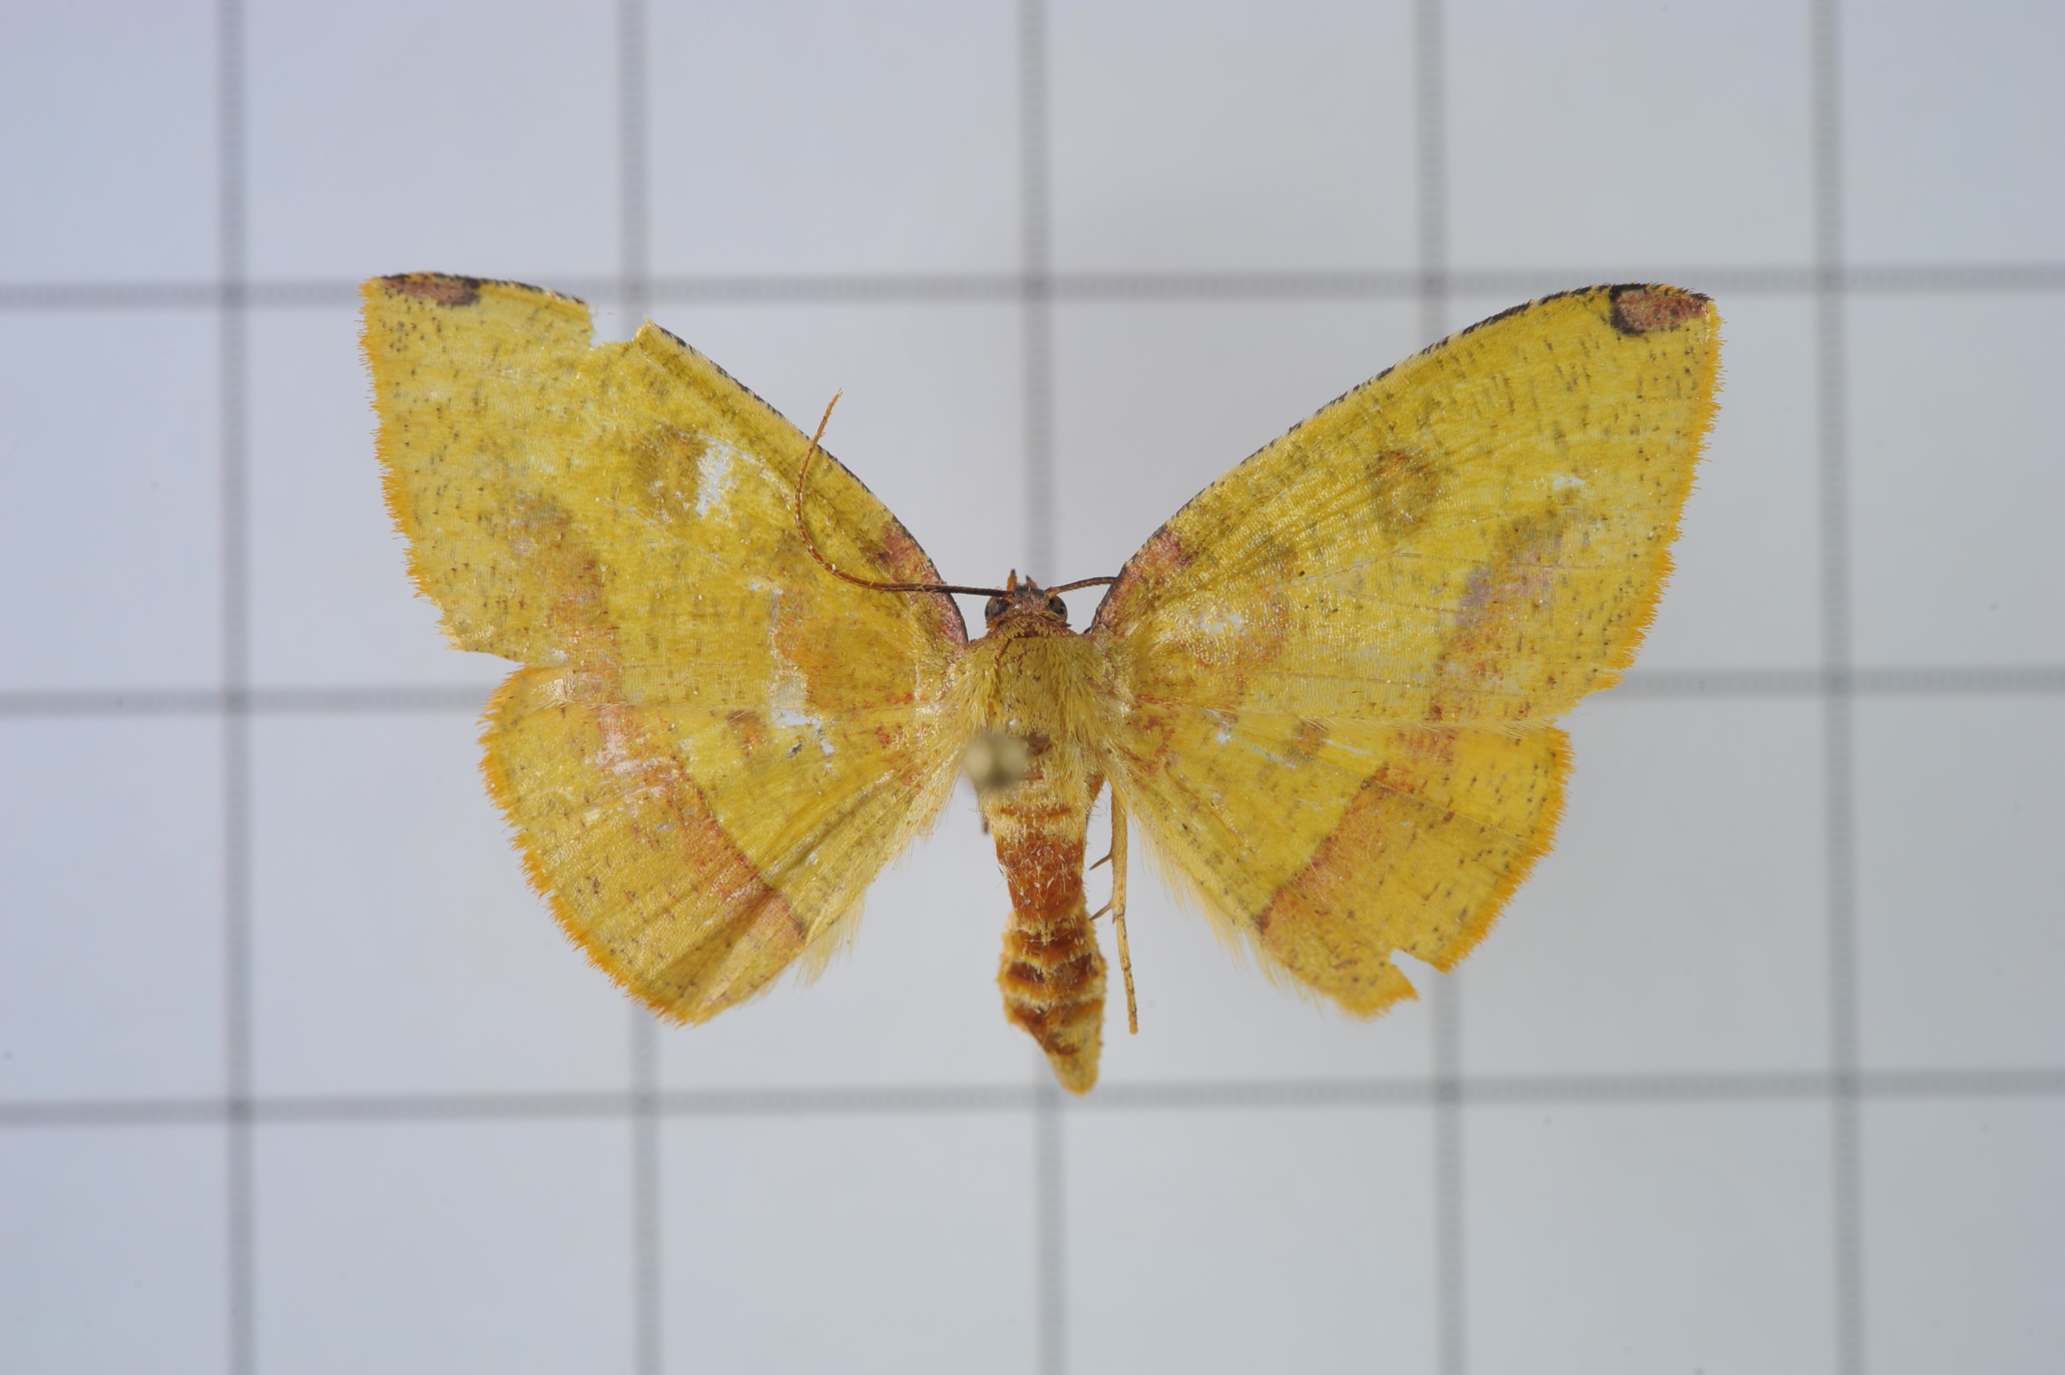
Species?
Heterolocha coccinea
